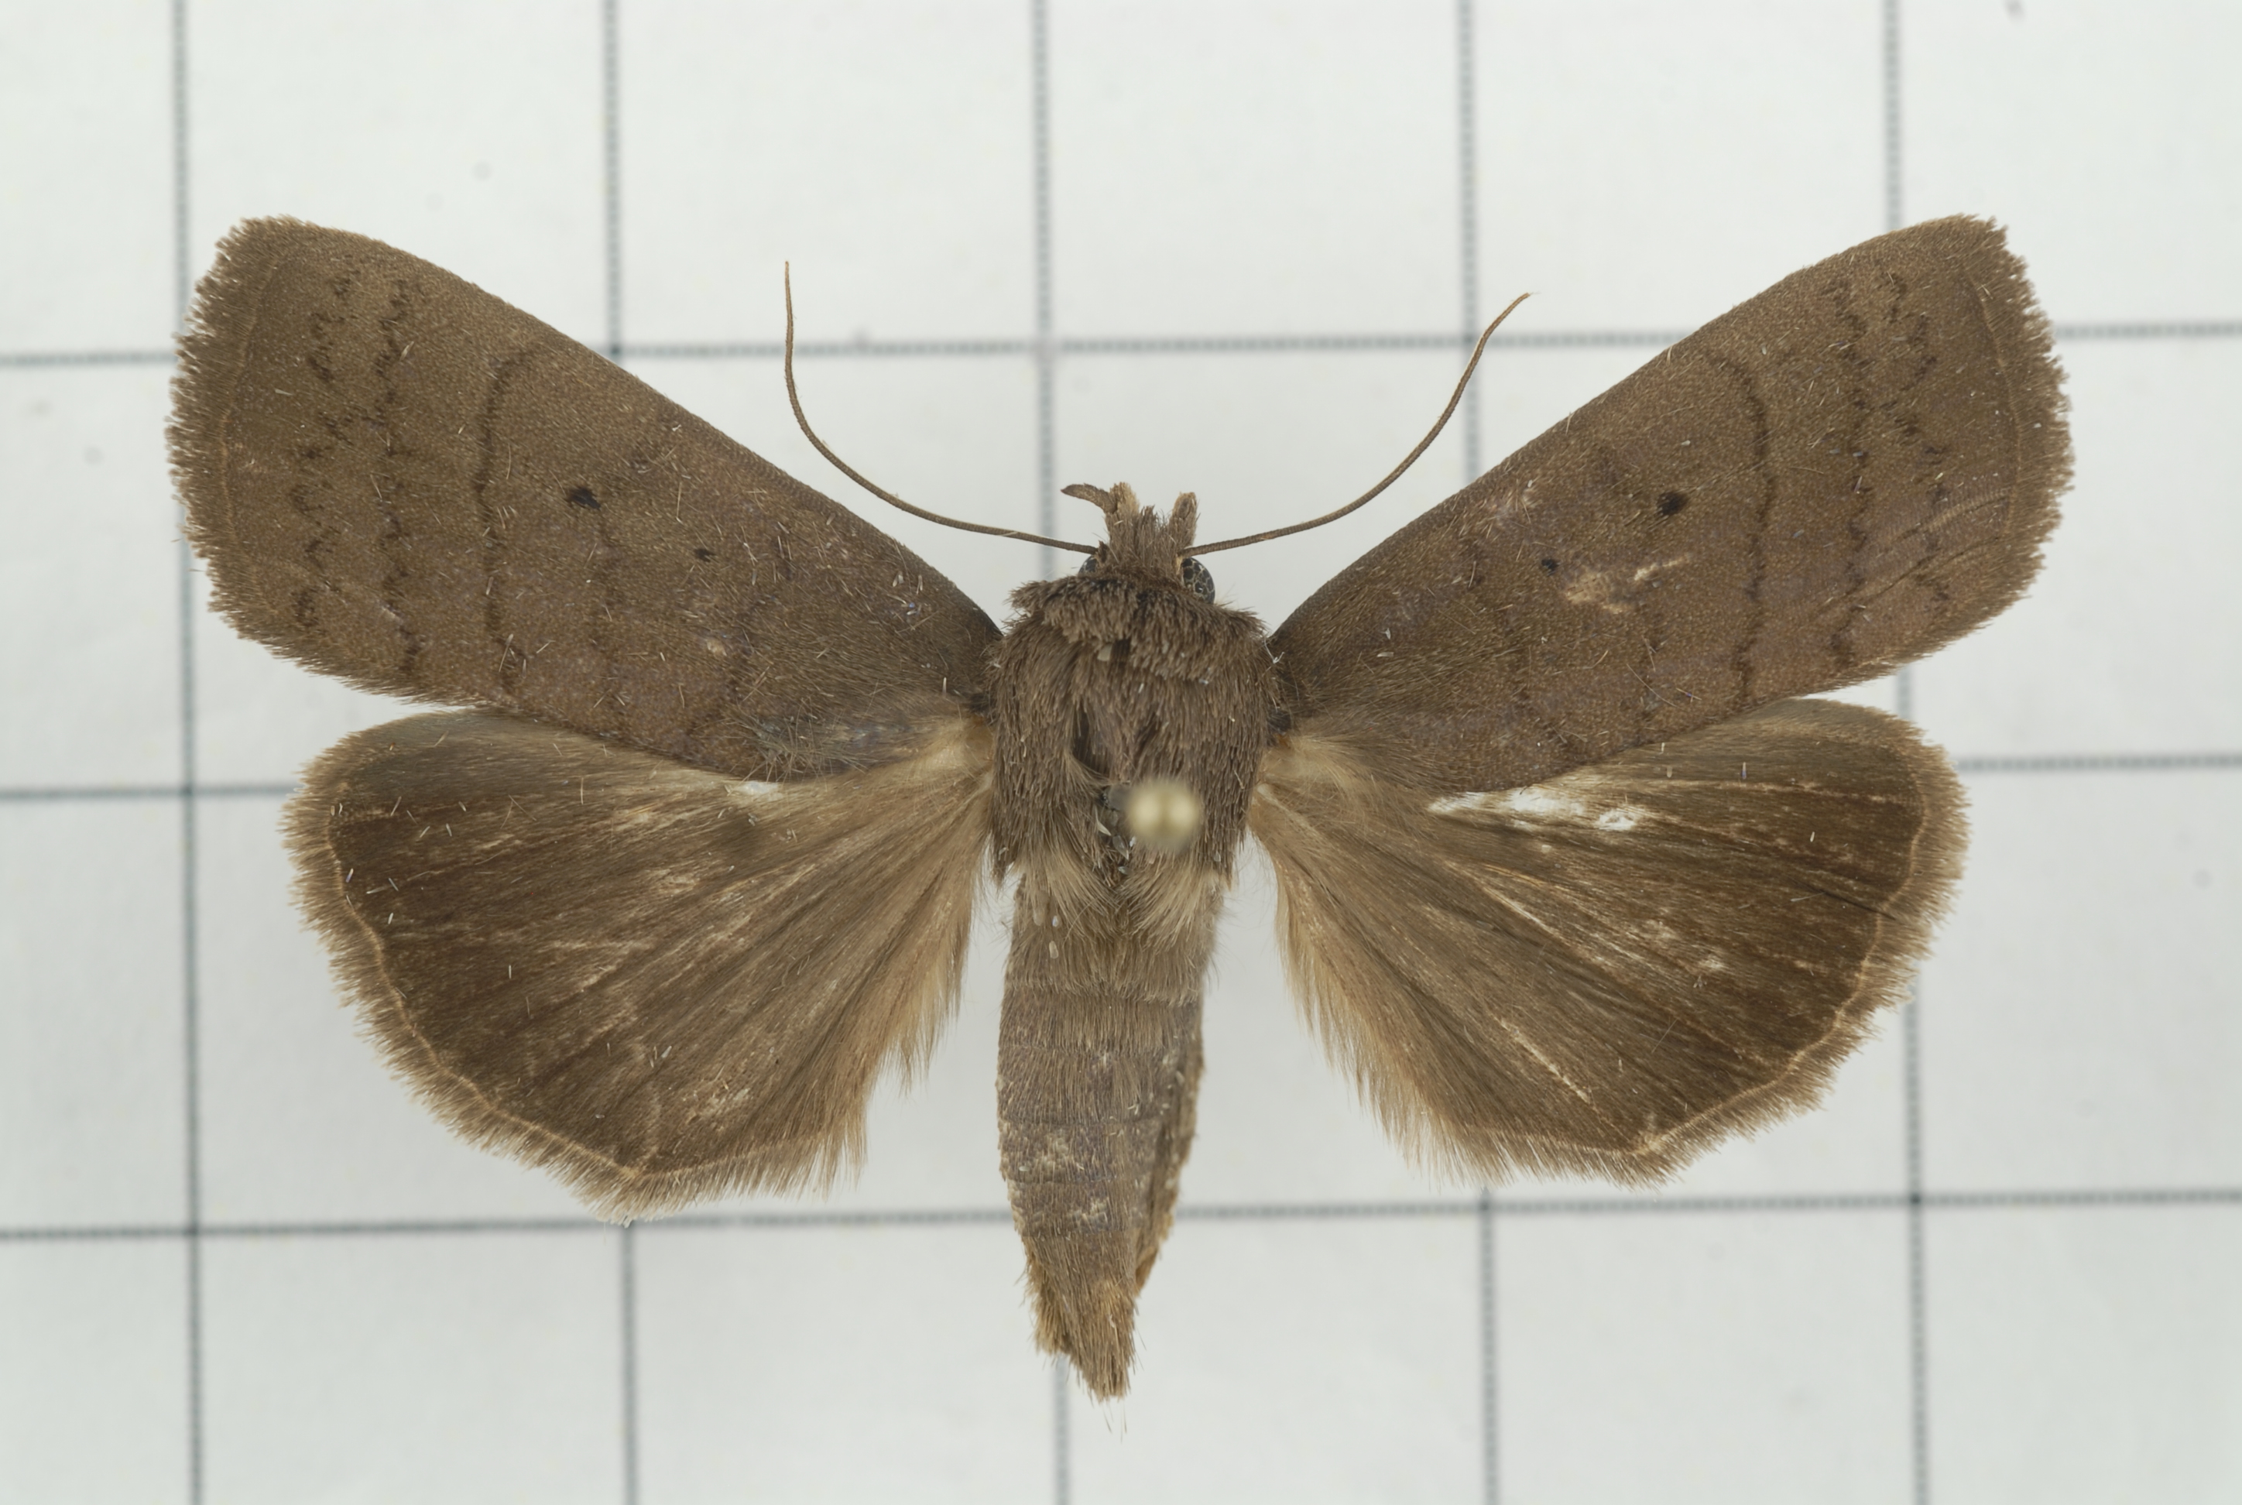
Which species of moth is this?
Avitta taiwana
